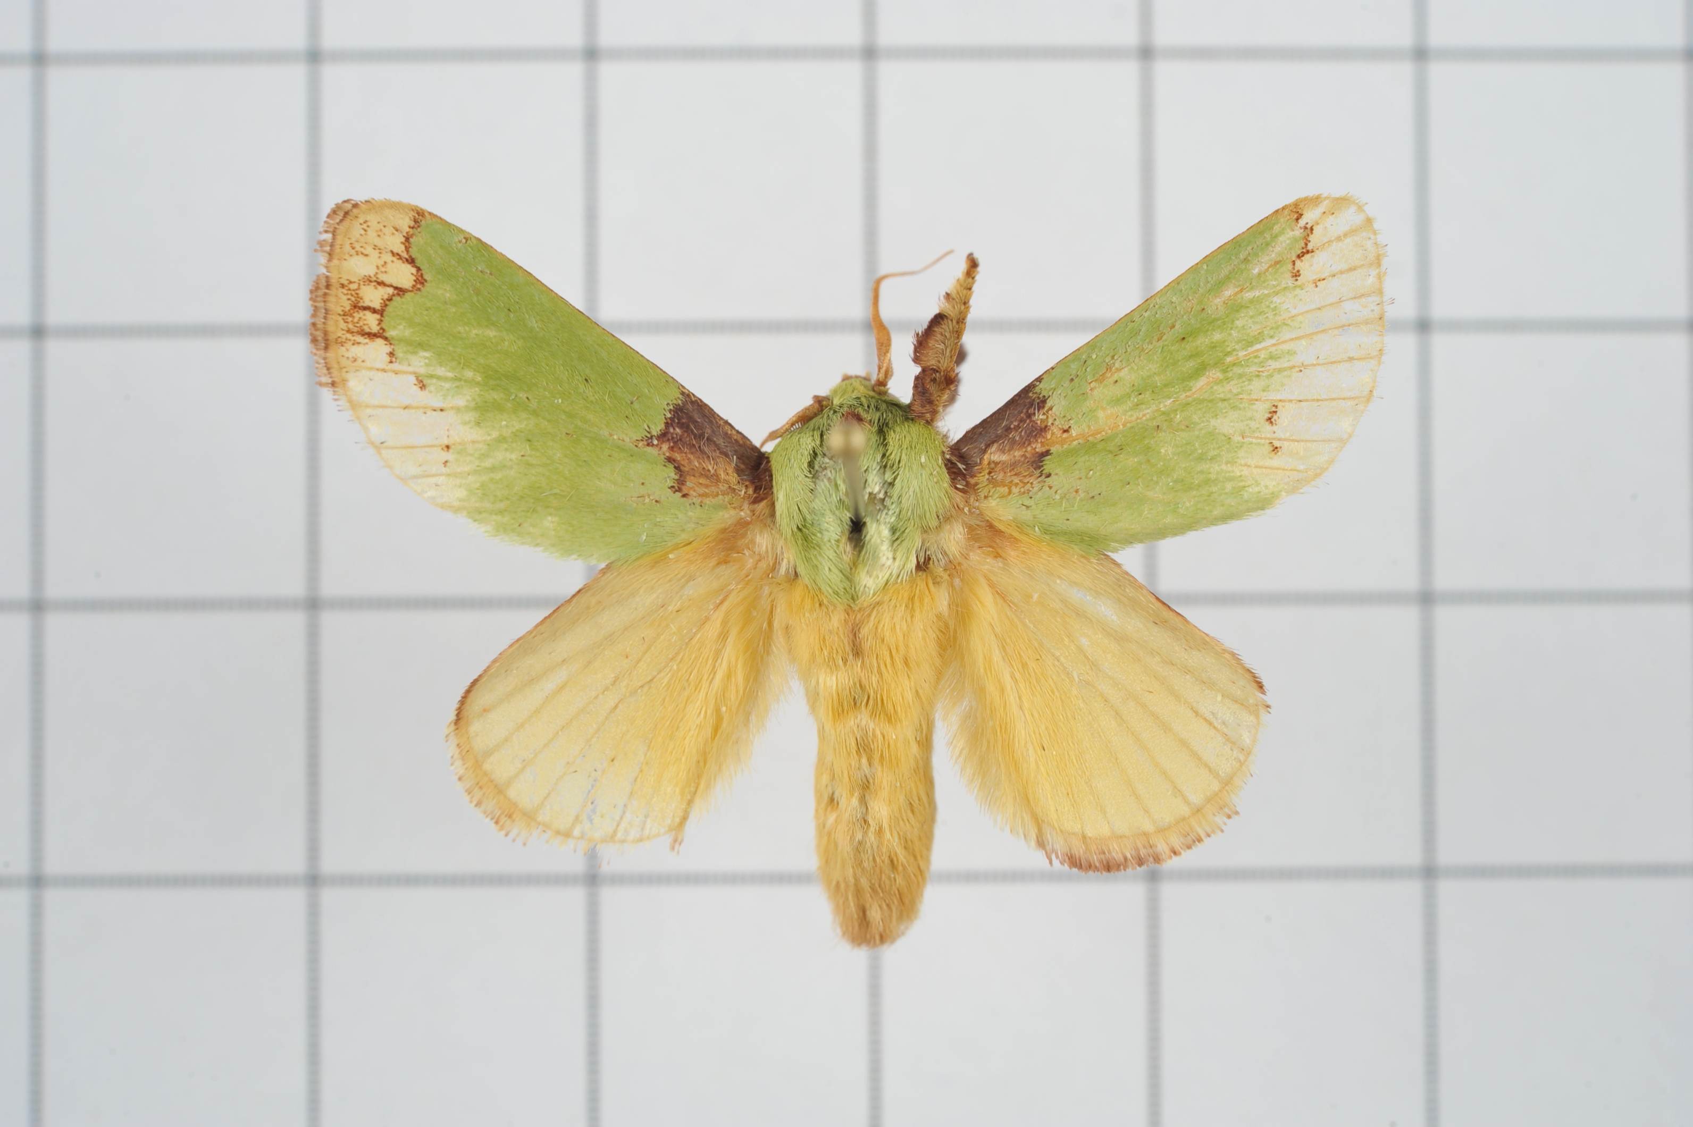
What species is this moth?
Parasa consocia
